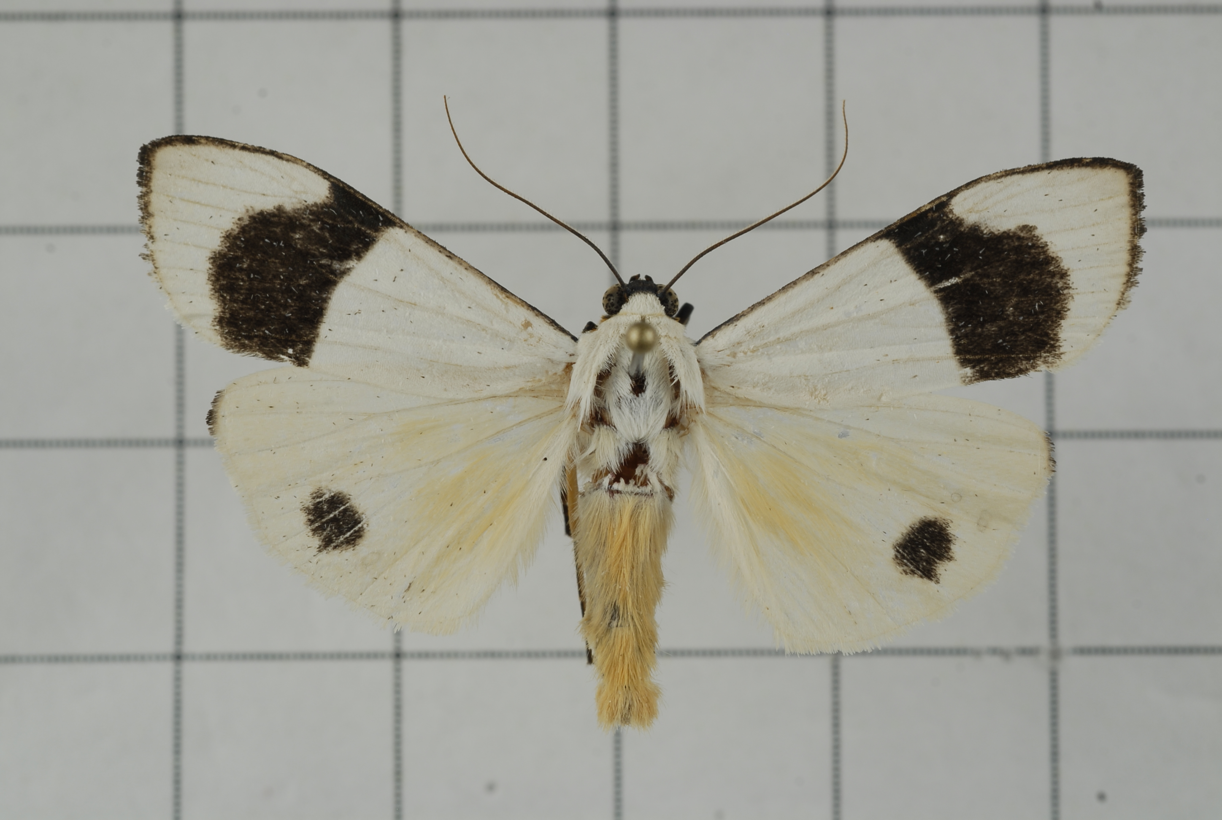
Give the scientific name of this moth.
Vamuna alboluteora
